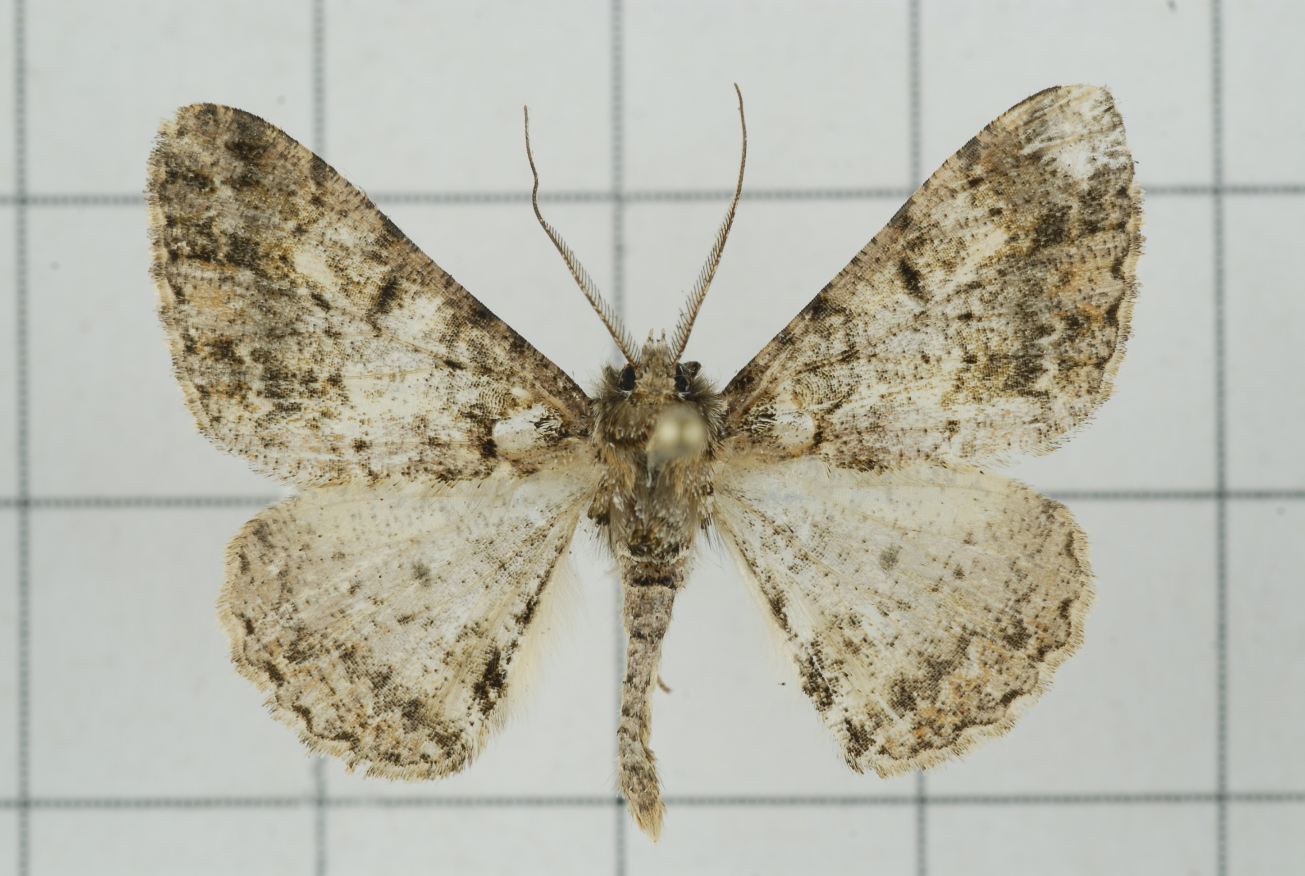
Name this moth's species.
Alcis taiwanovariegata
